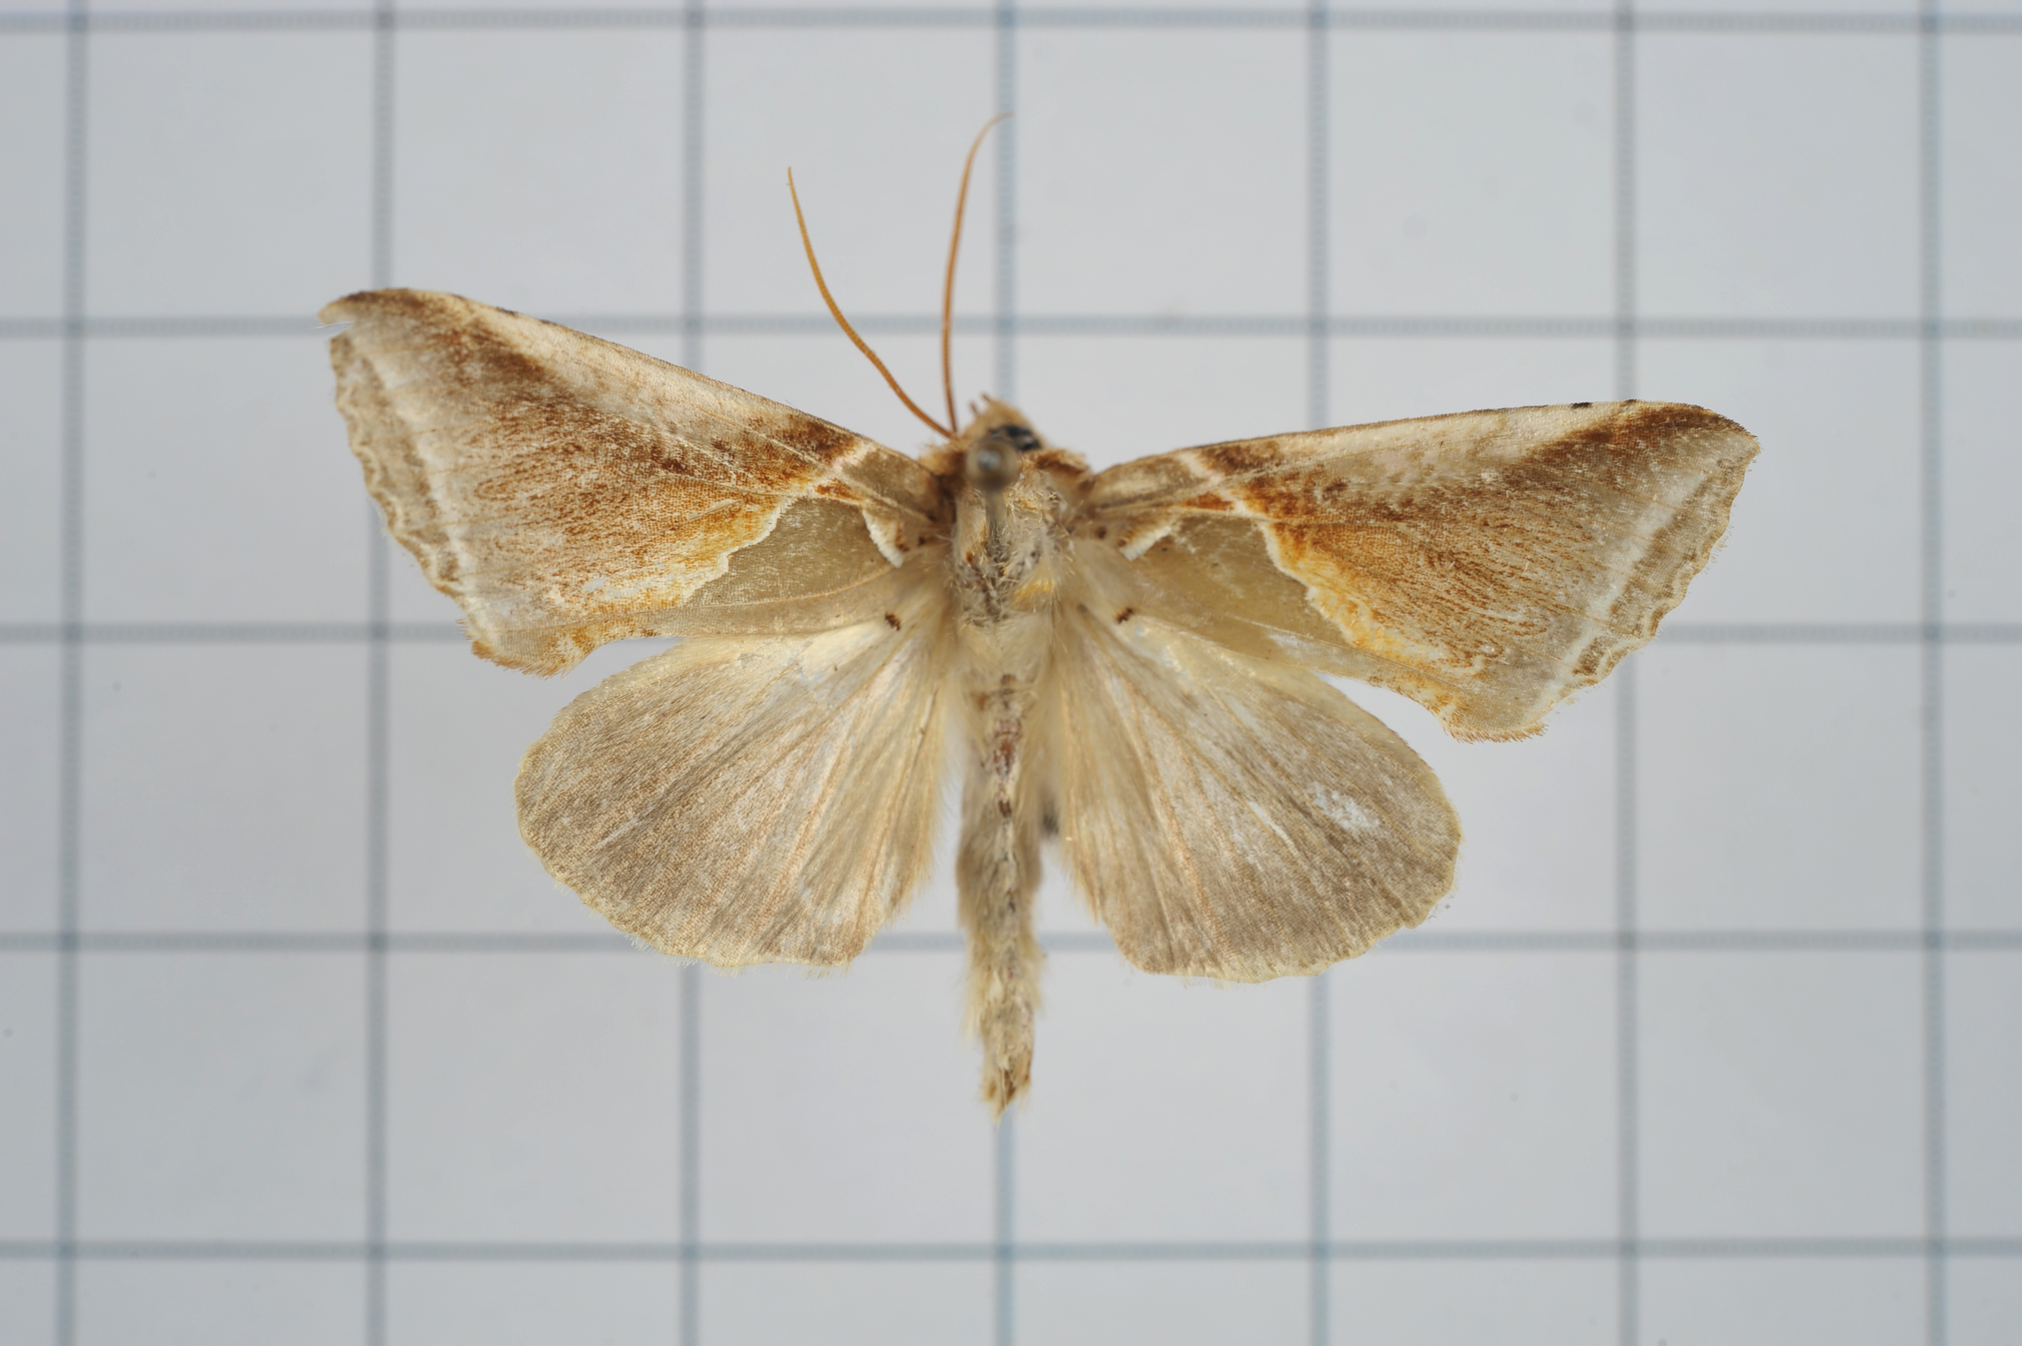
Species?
Habrosyne indica formosana
